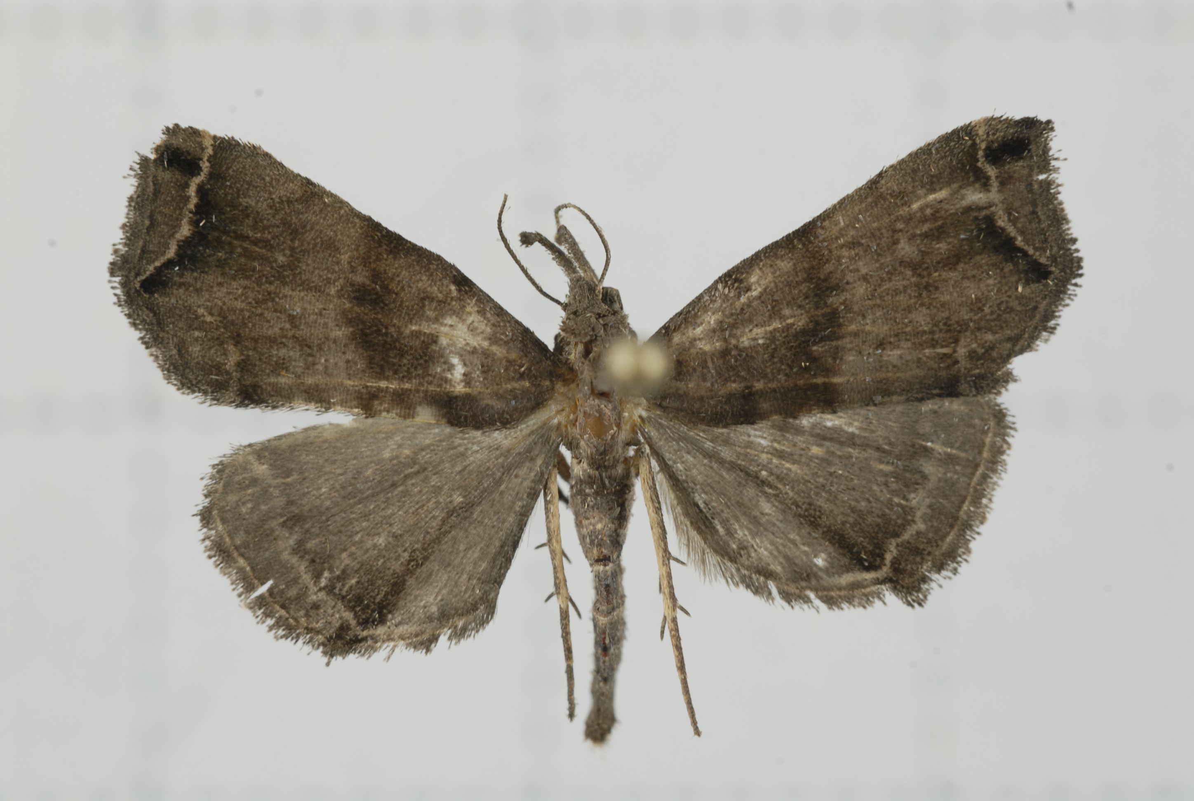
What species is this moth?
Hipoepa biasalis
